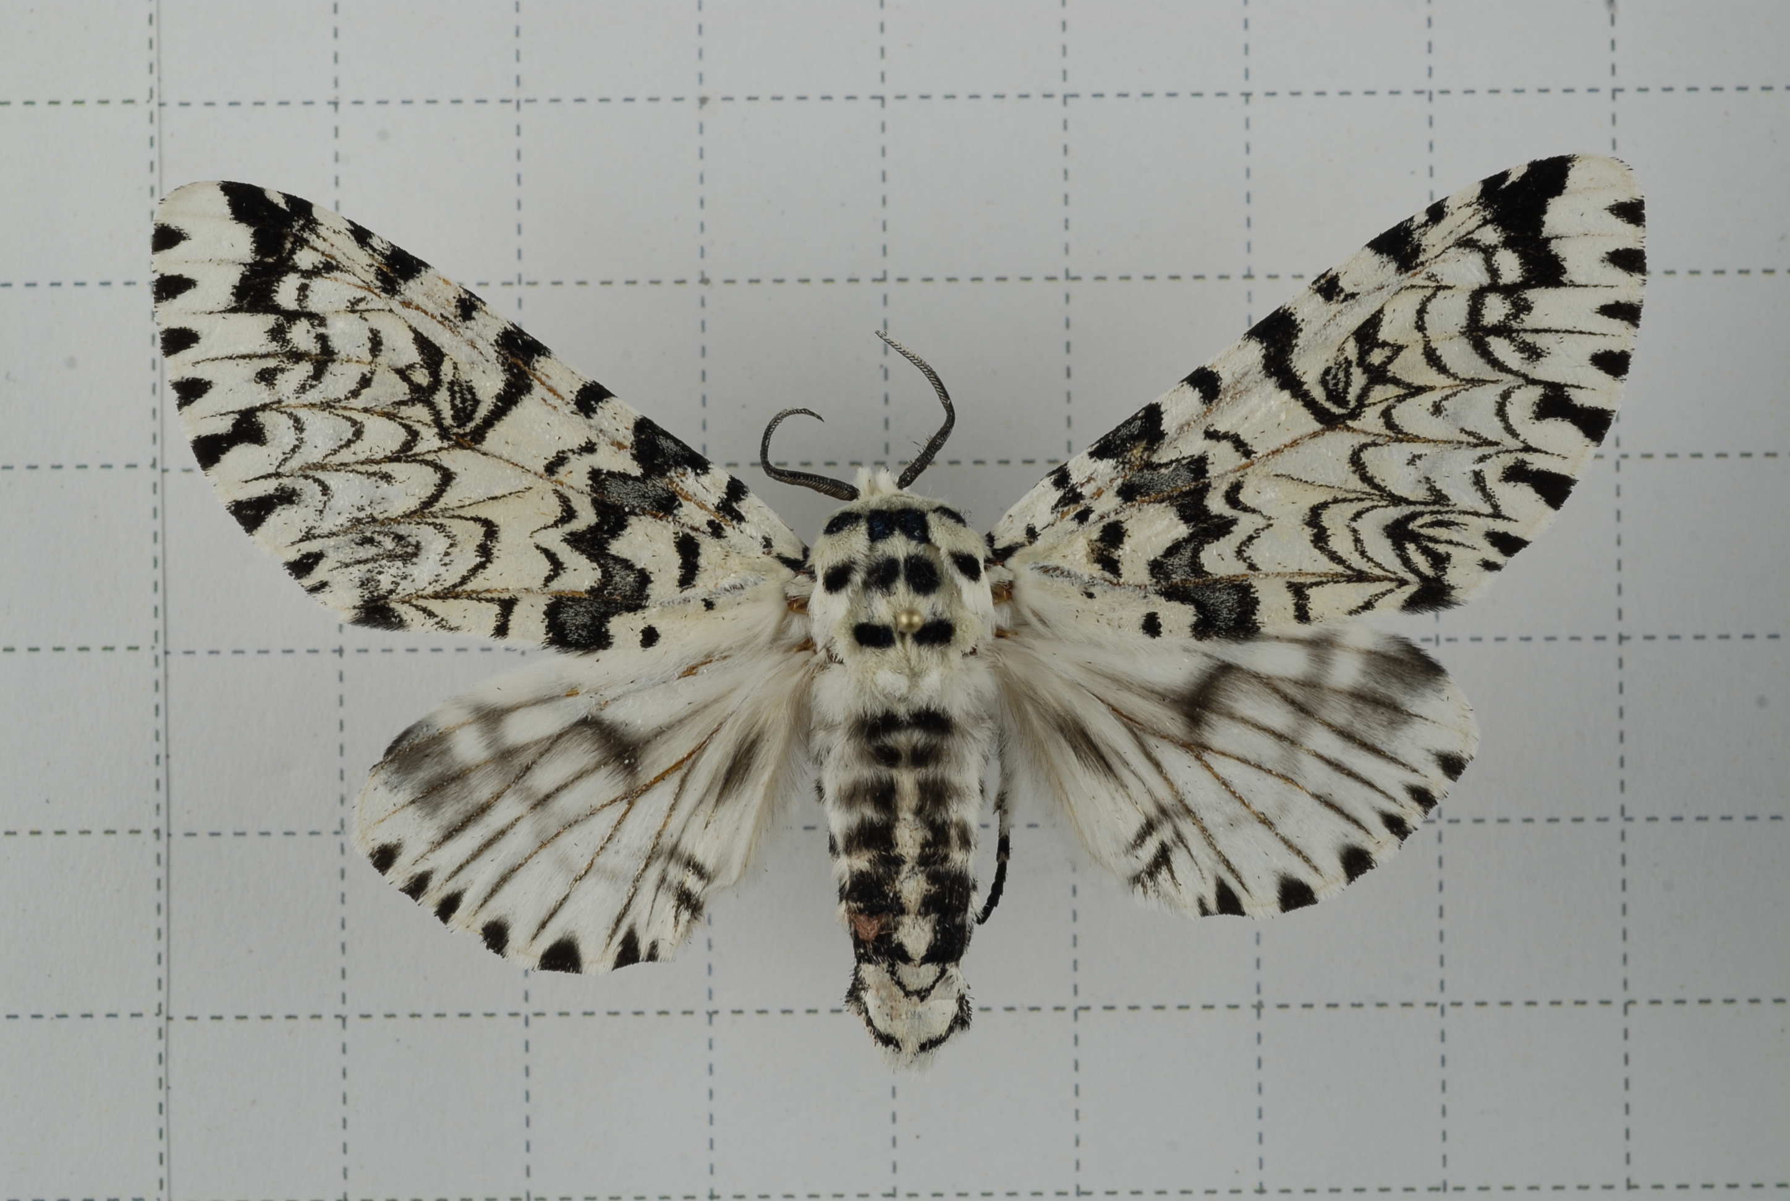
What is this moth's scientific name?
Kamalia tattakana
